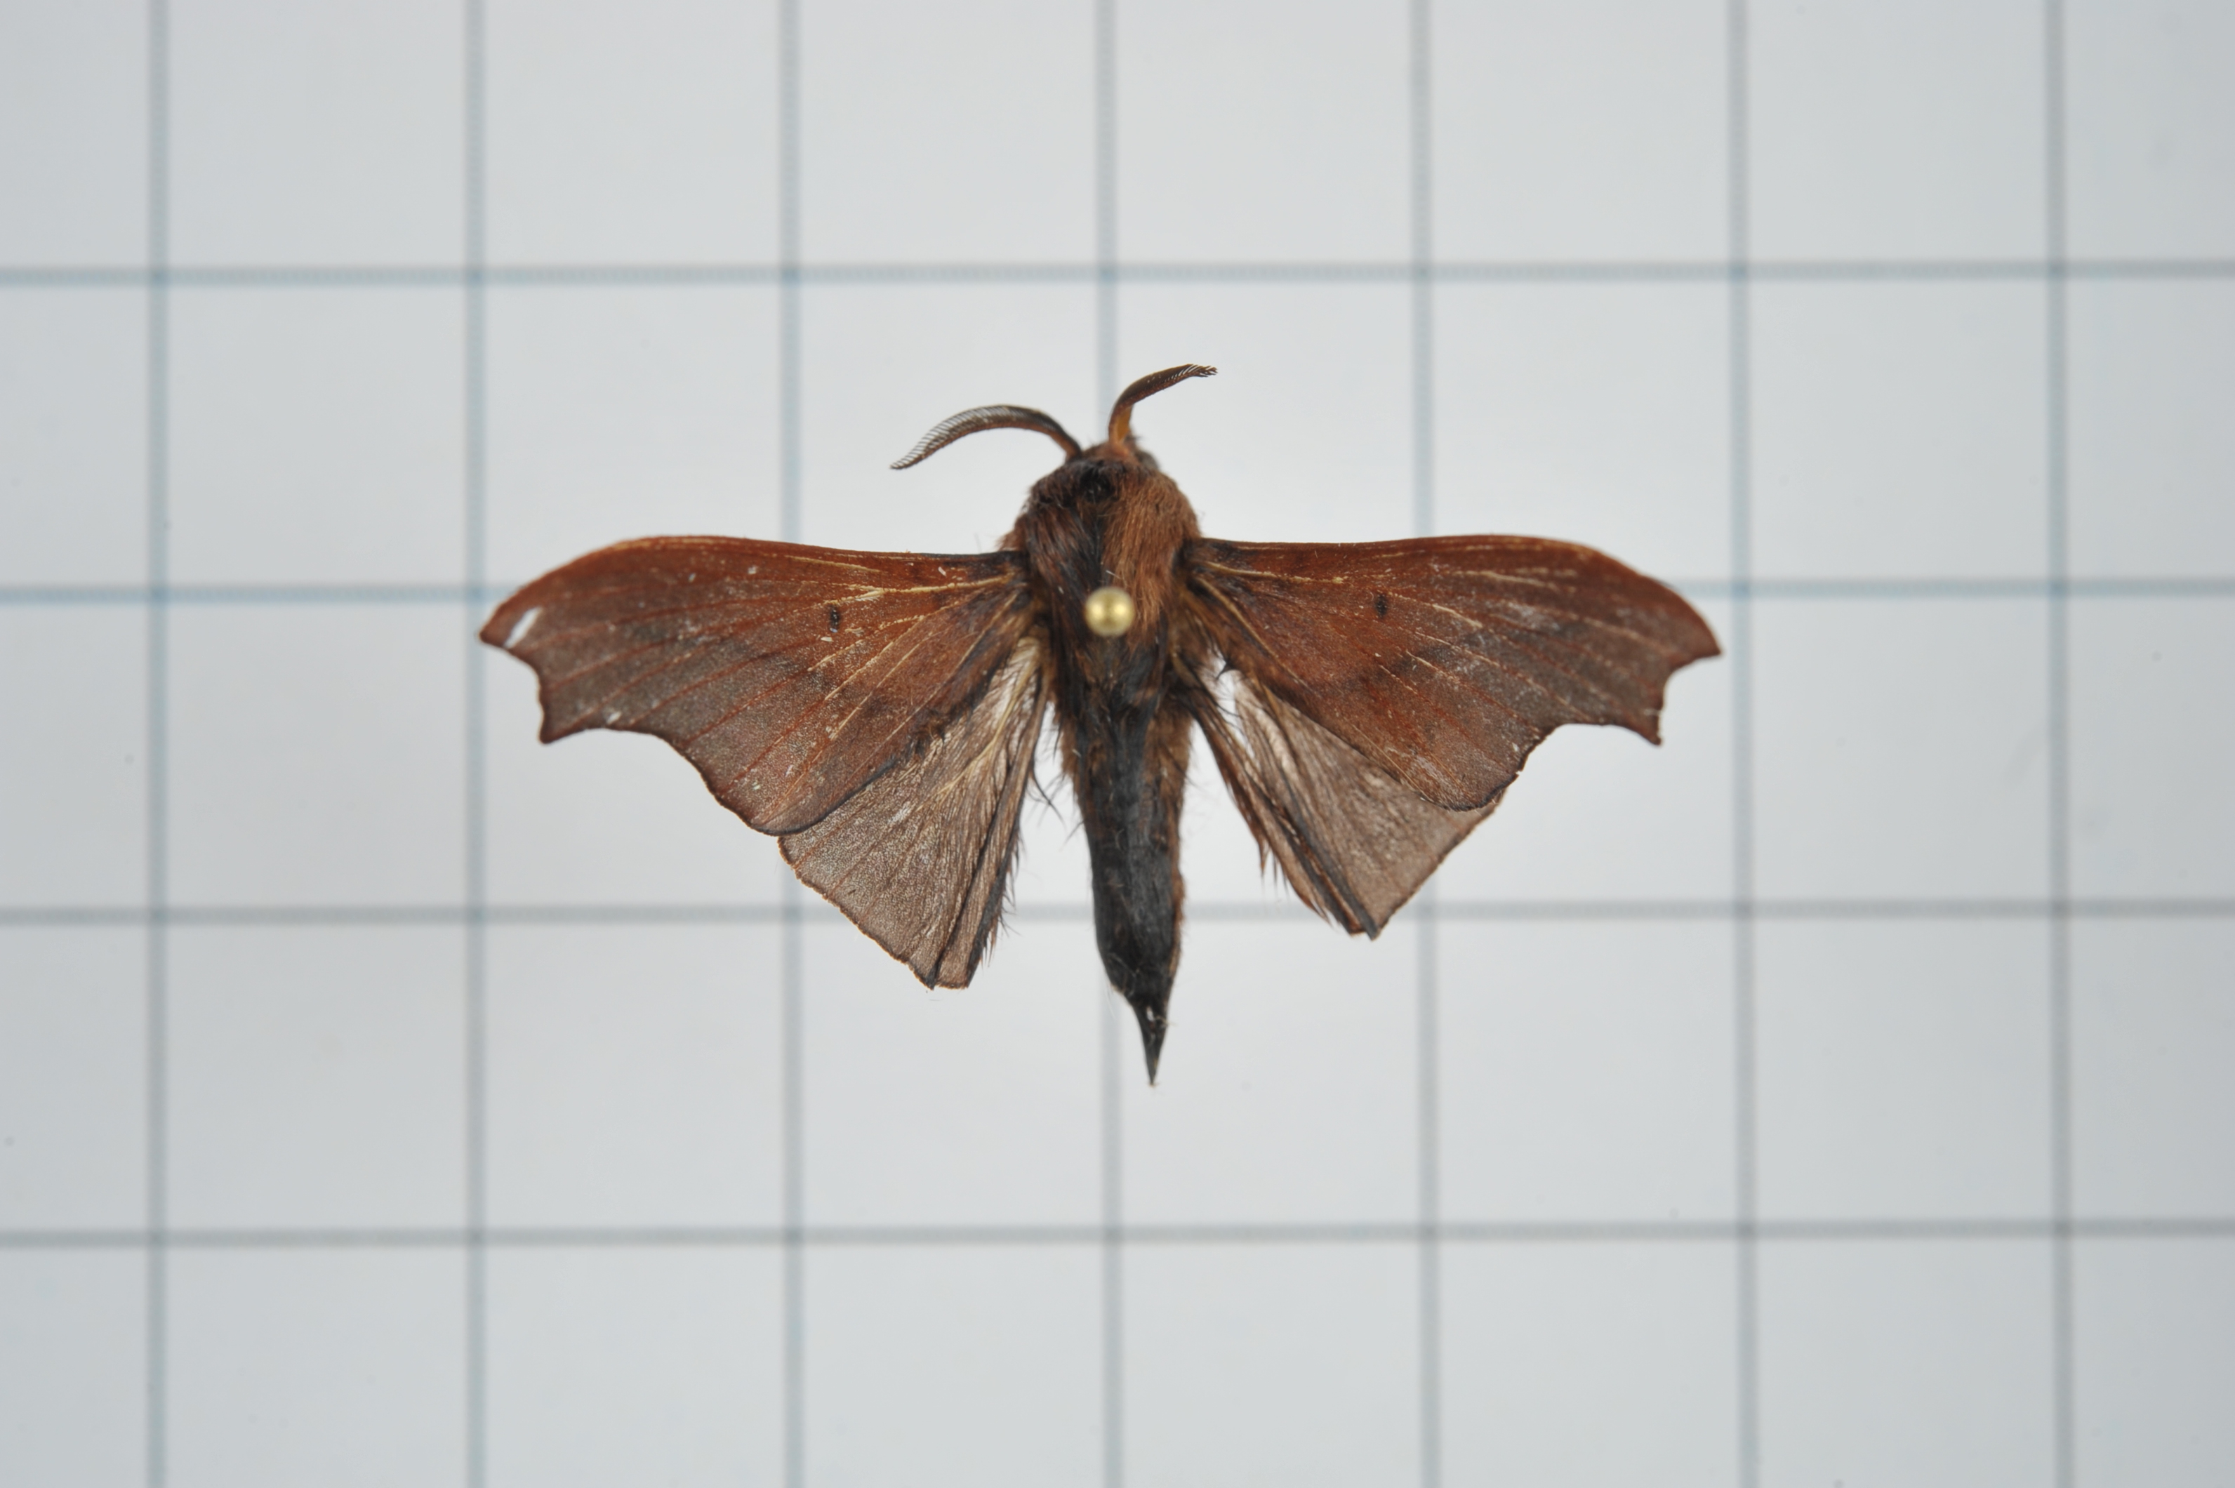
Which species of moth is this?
Bharetta owadai
